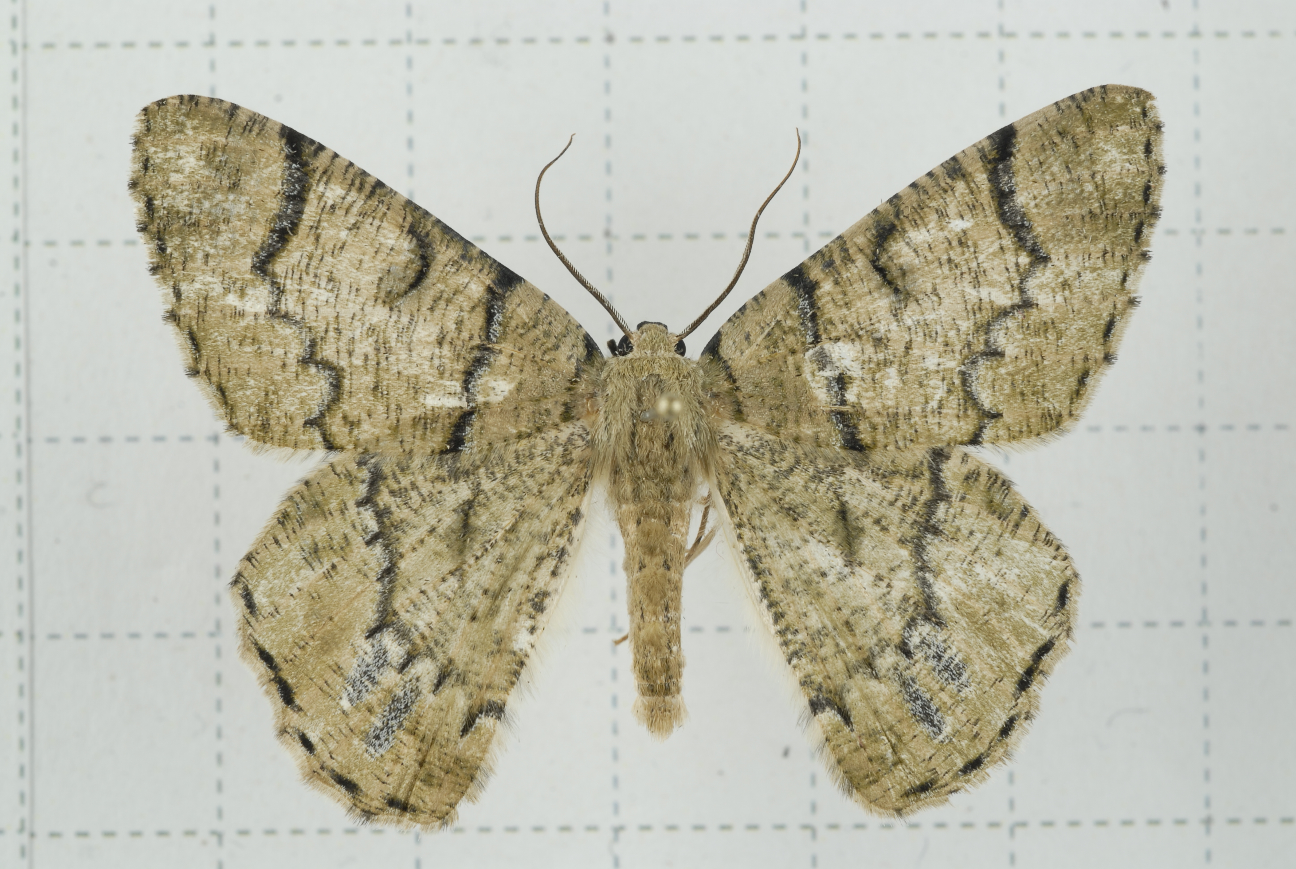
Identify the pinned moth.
Lophophelma iterans onerosus
